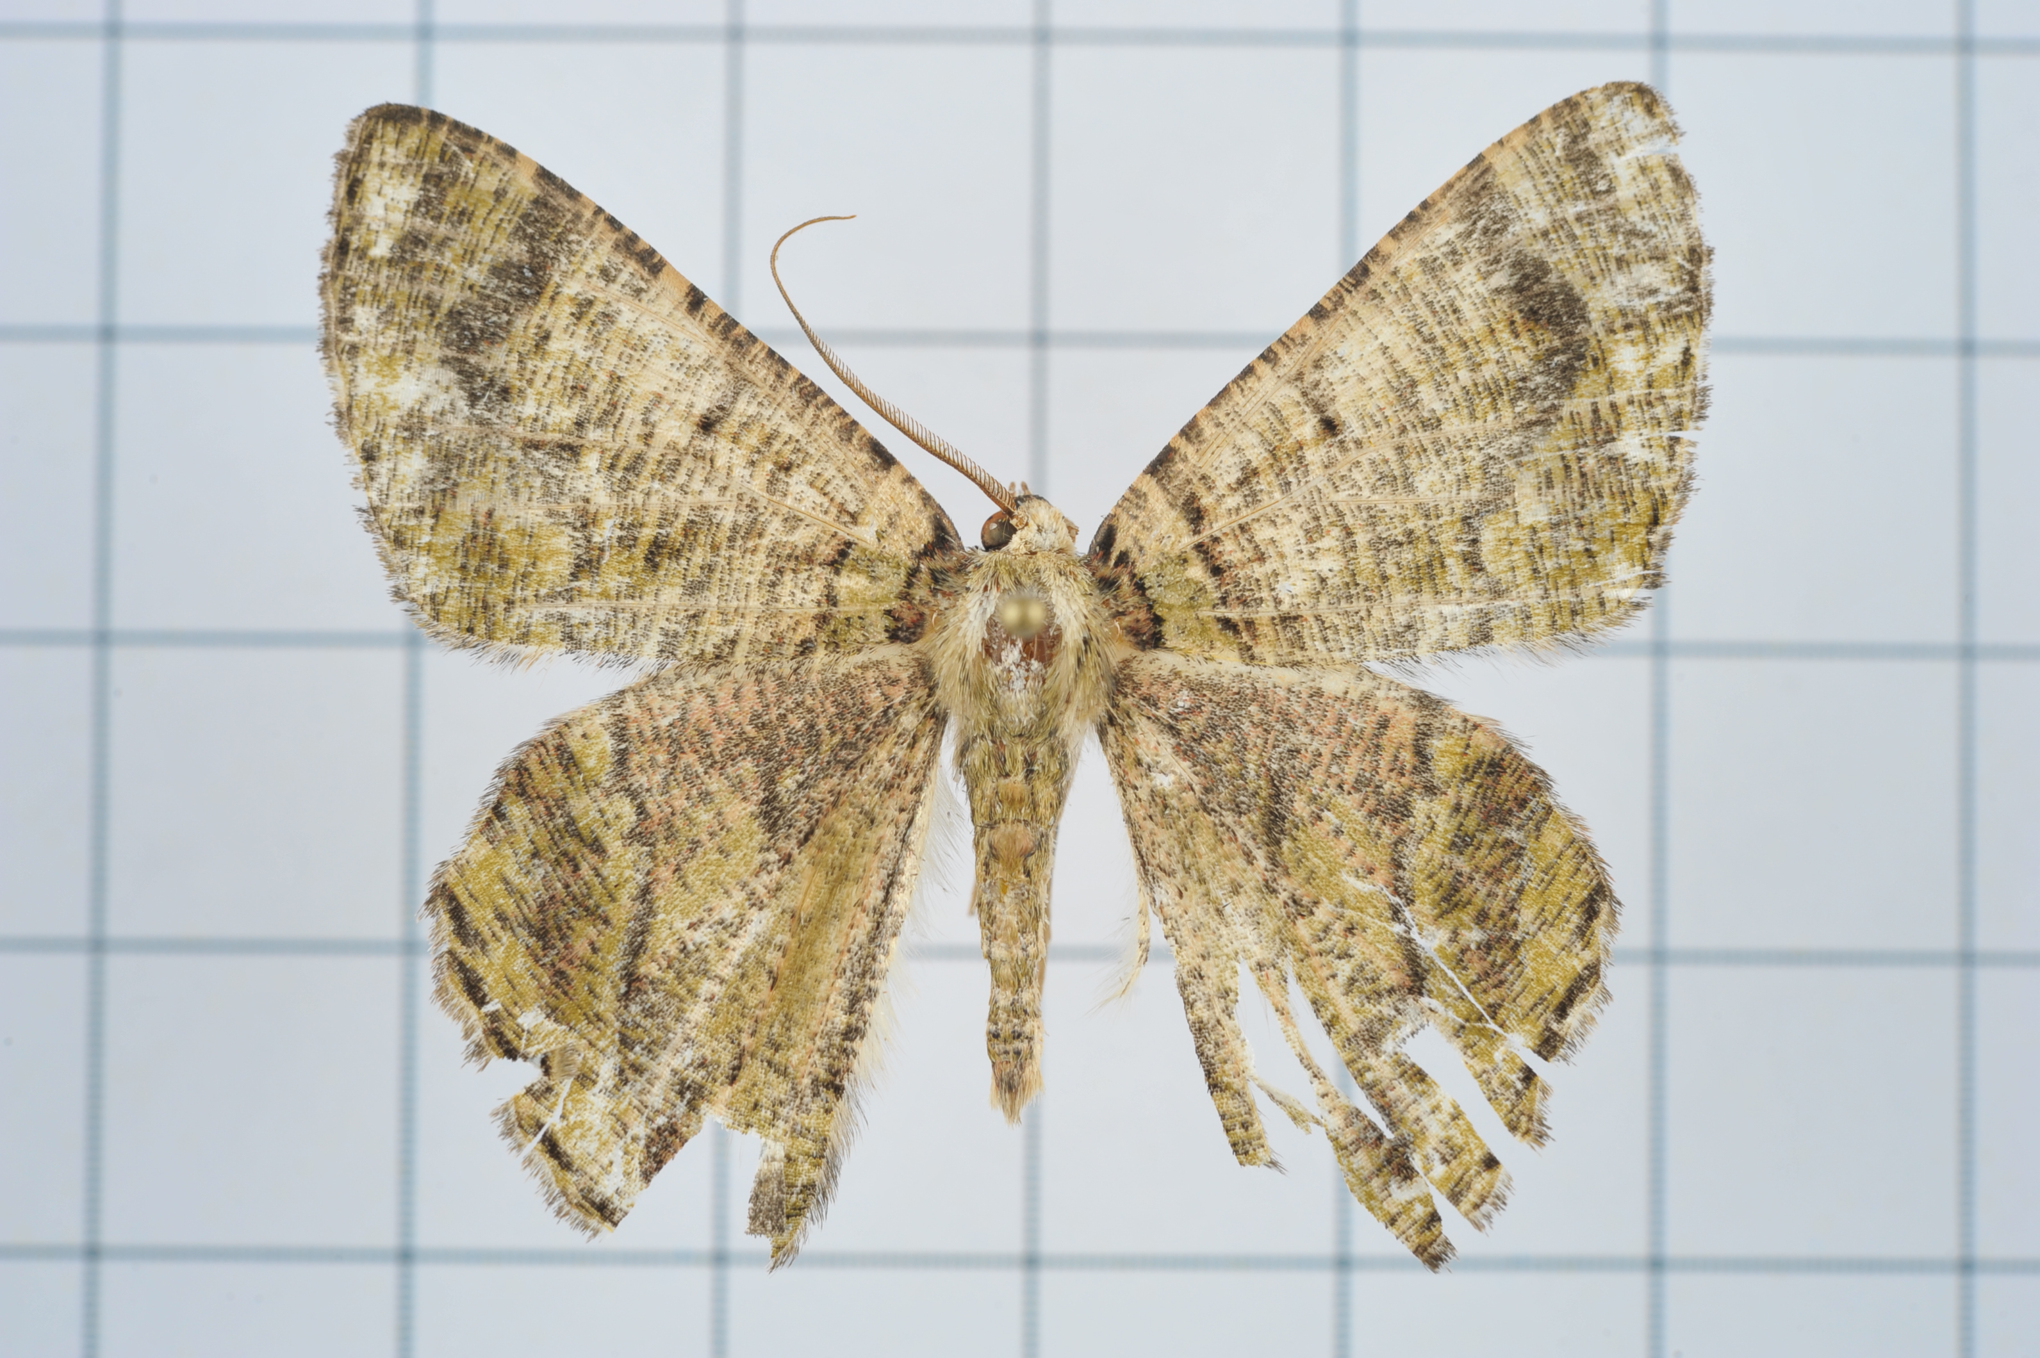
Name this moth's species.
Lophophelma taiwana
